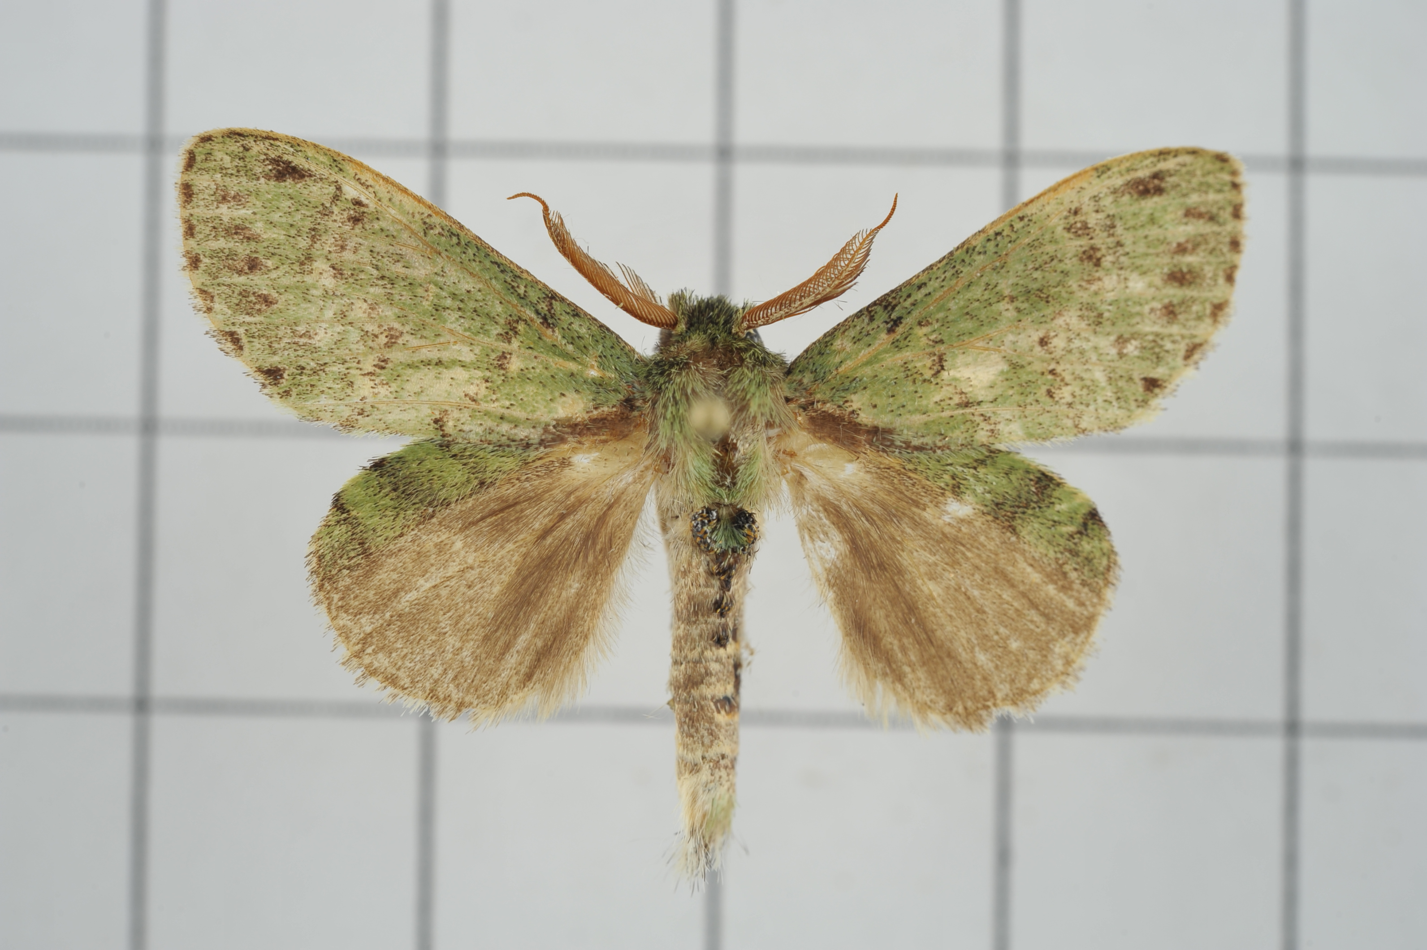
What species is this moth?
Benbowia takamukuanus
